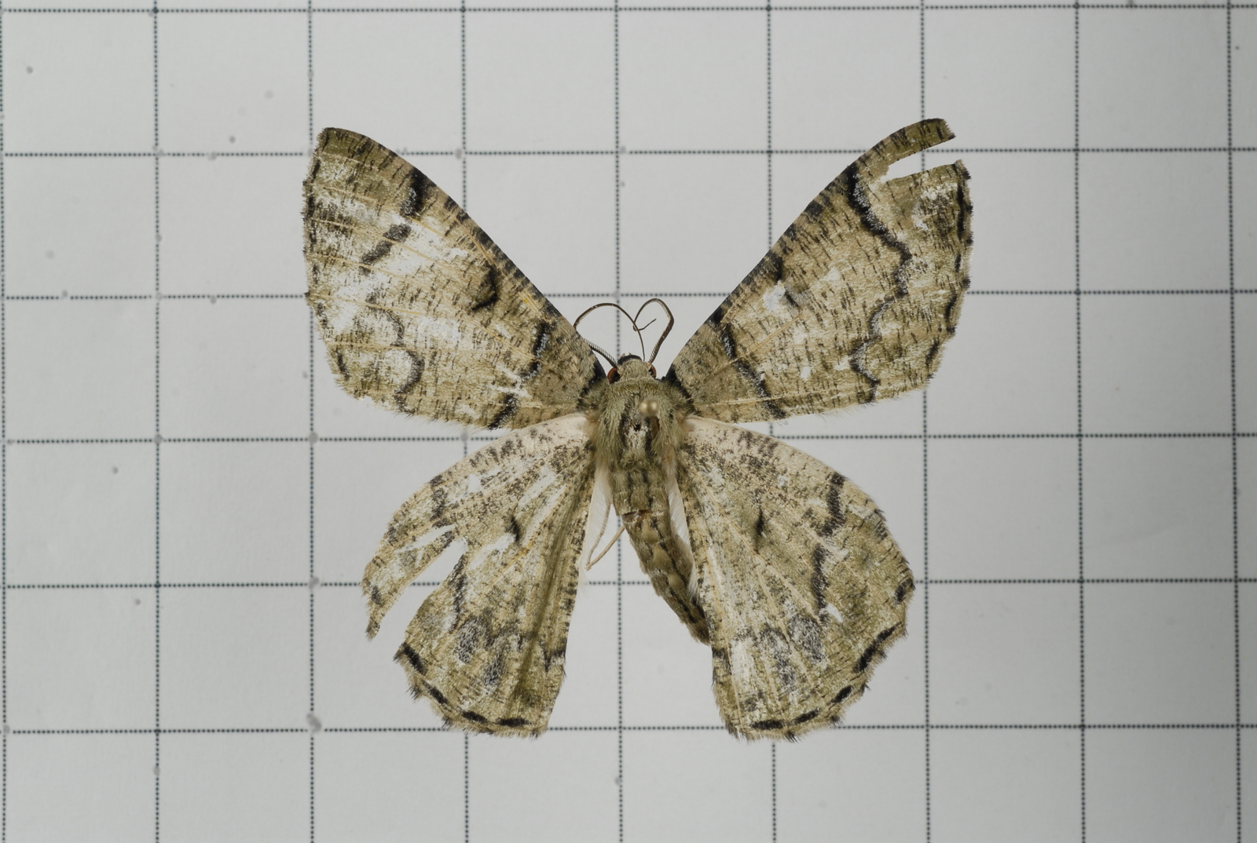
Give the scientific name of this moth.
Lophophelma iterans onerosus
